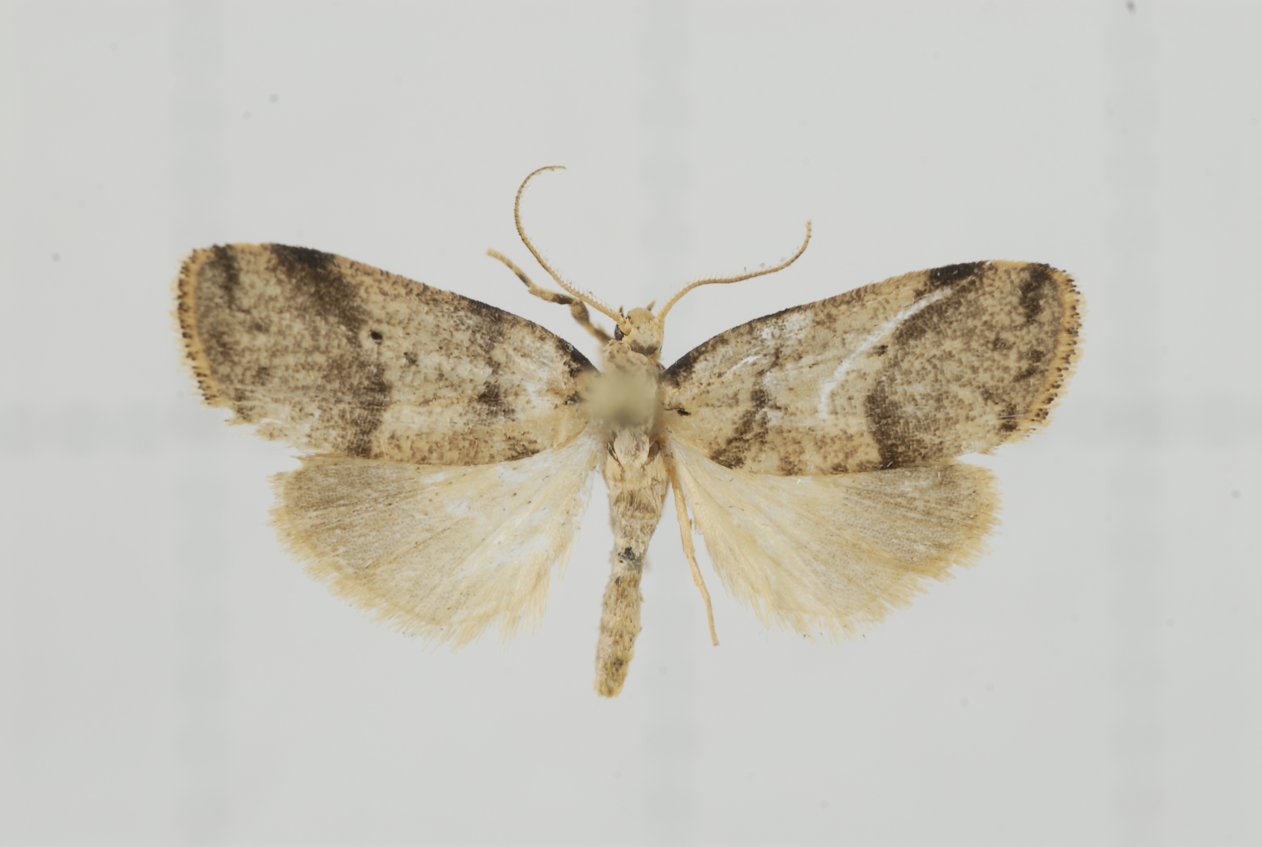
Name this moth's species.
Eugoa cernyi
